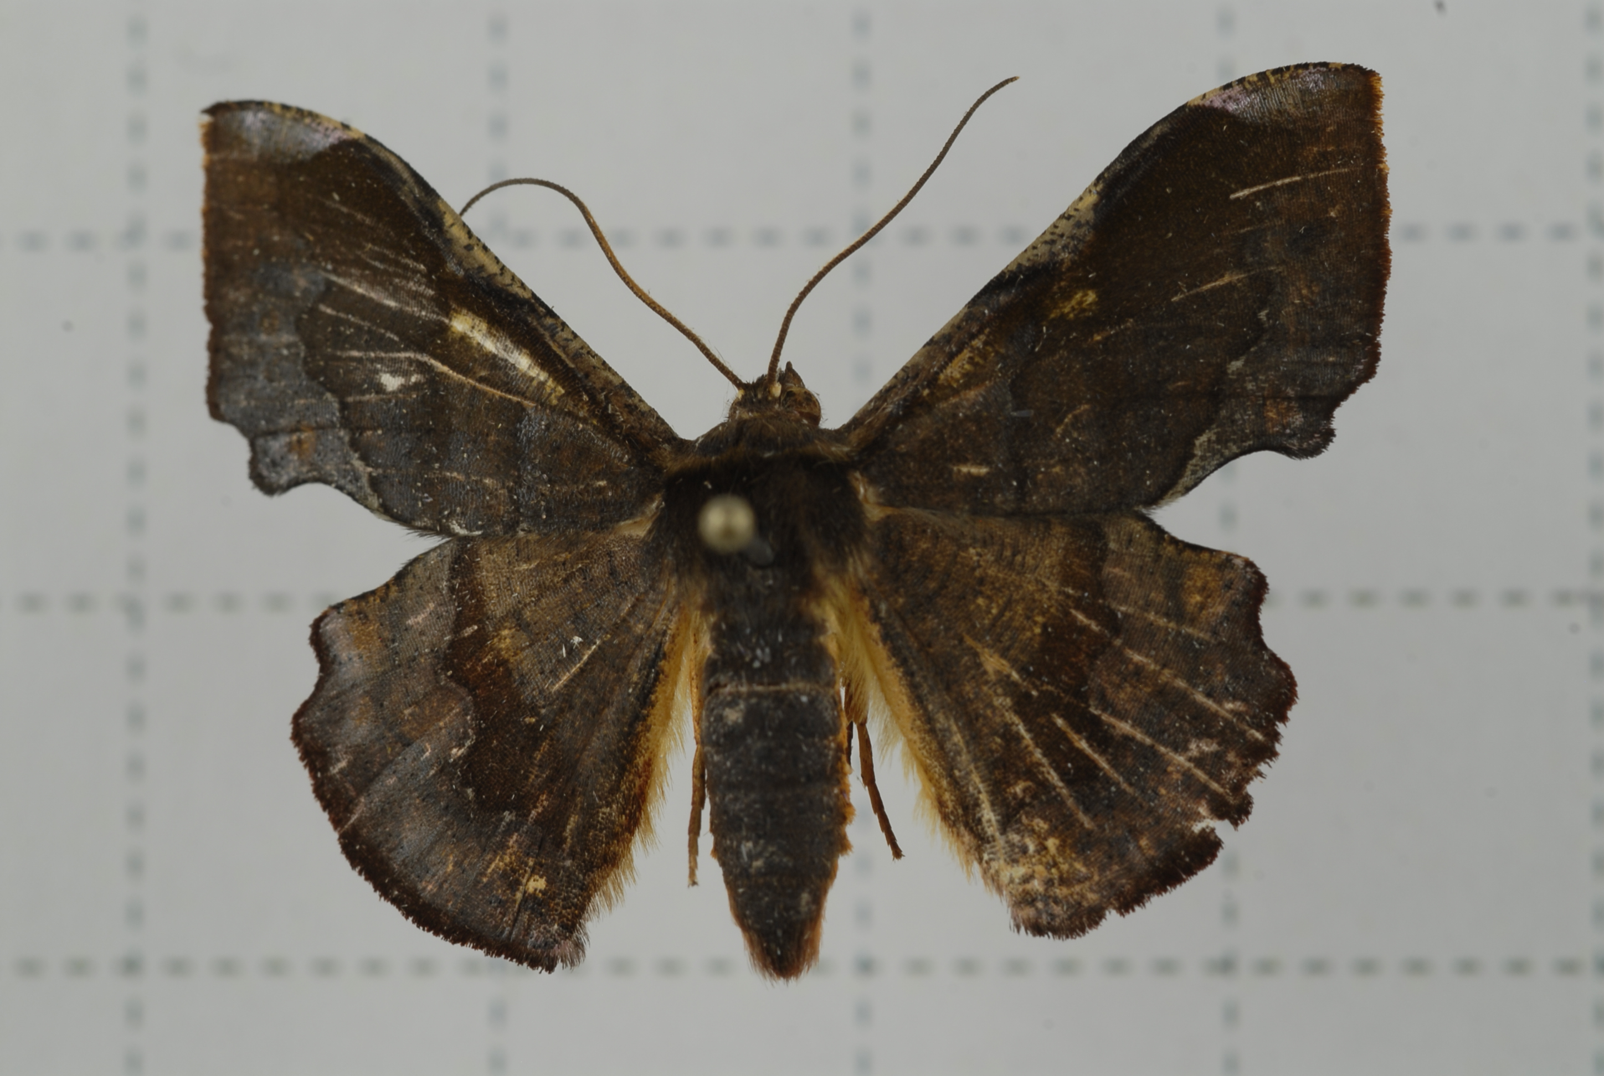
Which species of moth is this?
Fascellina chromataria
